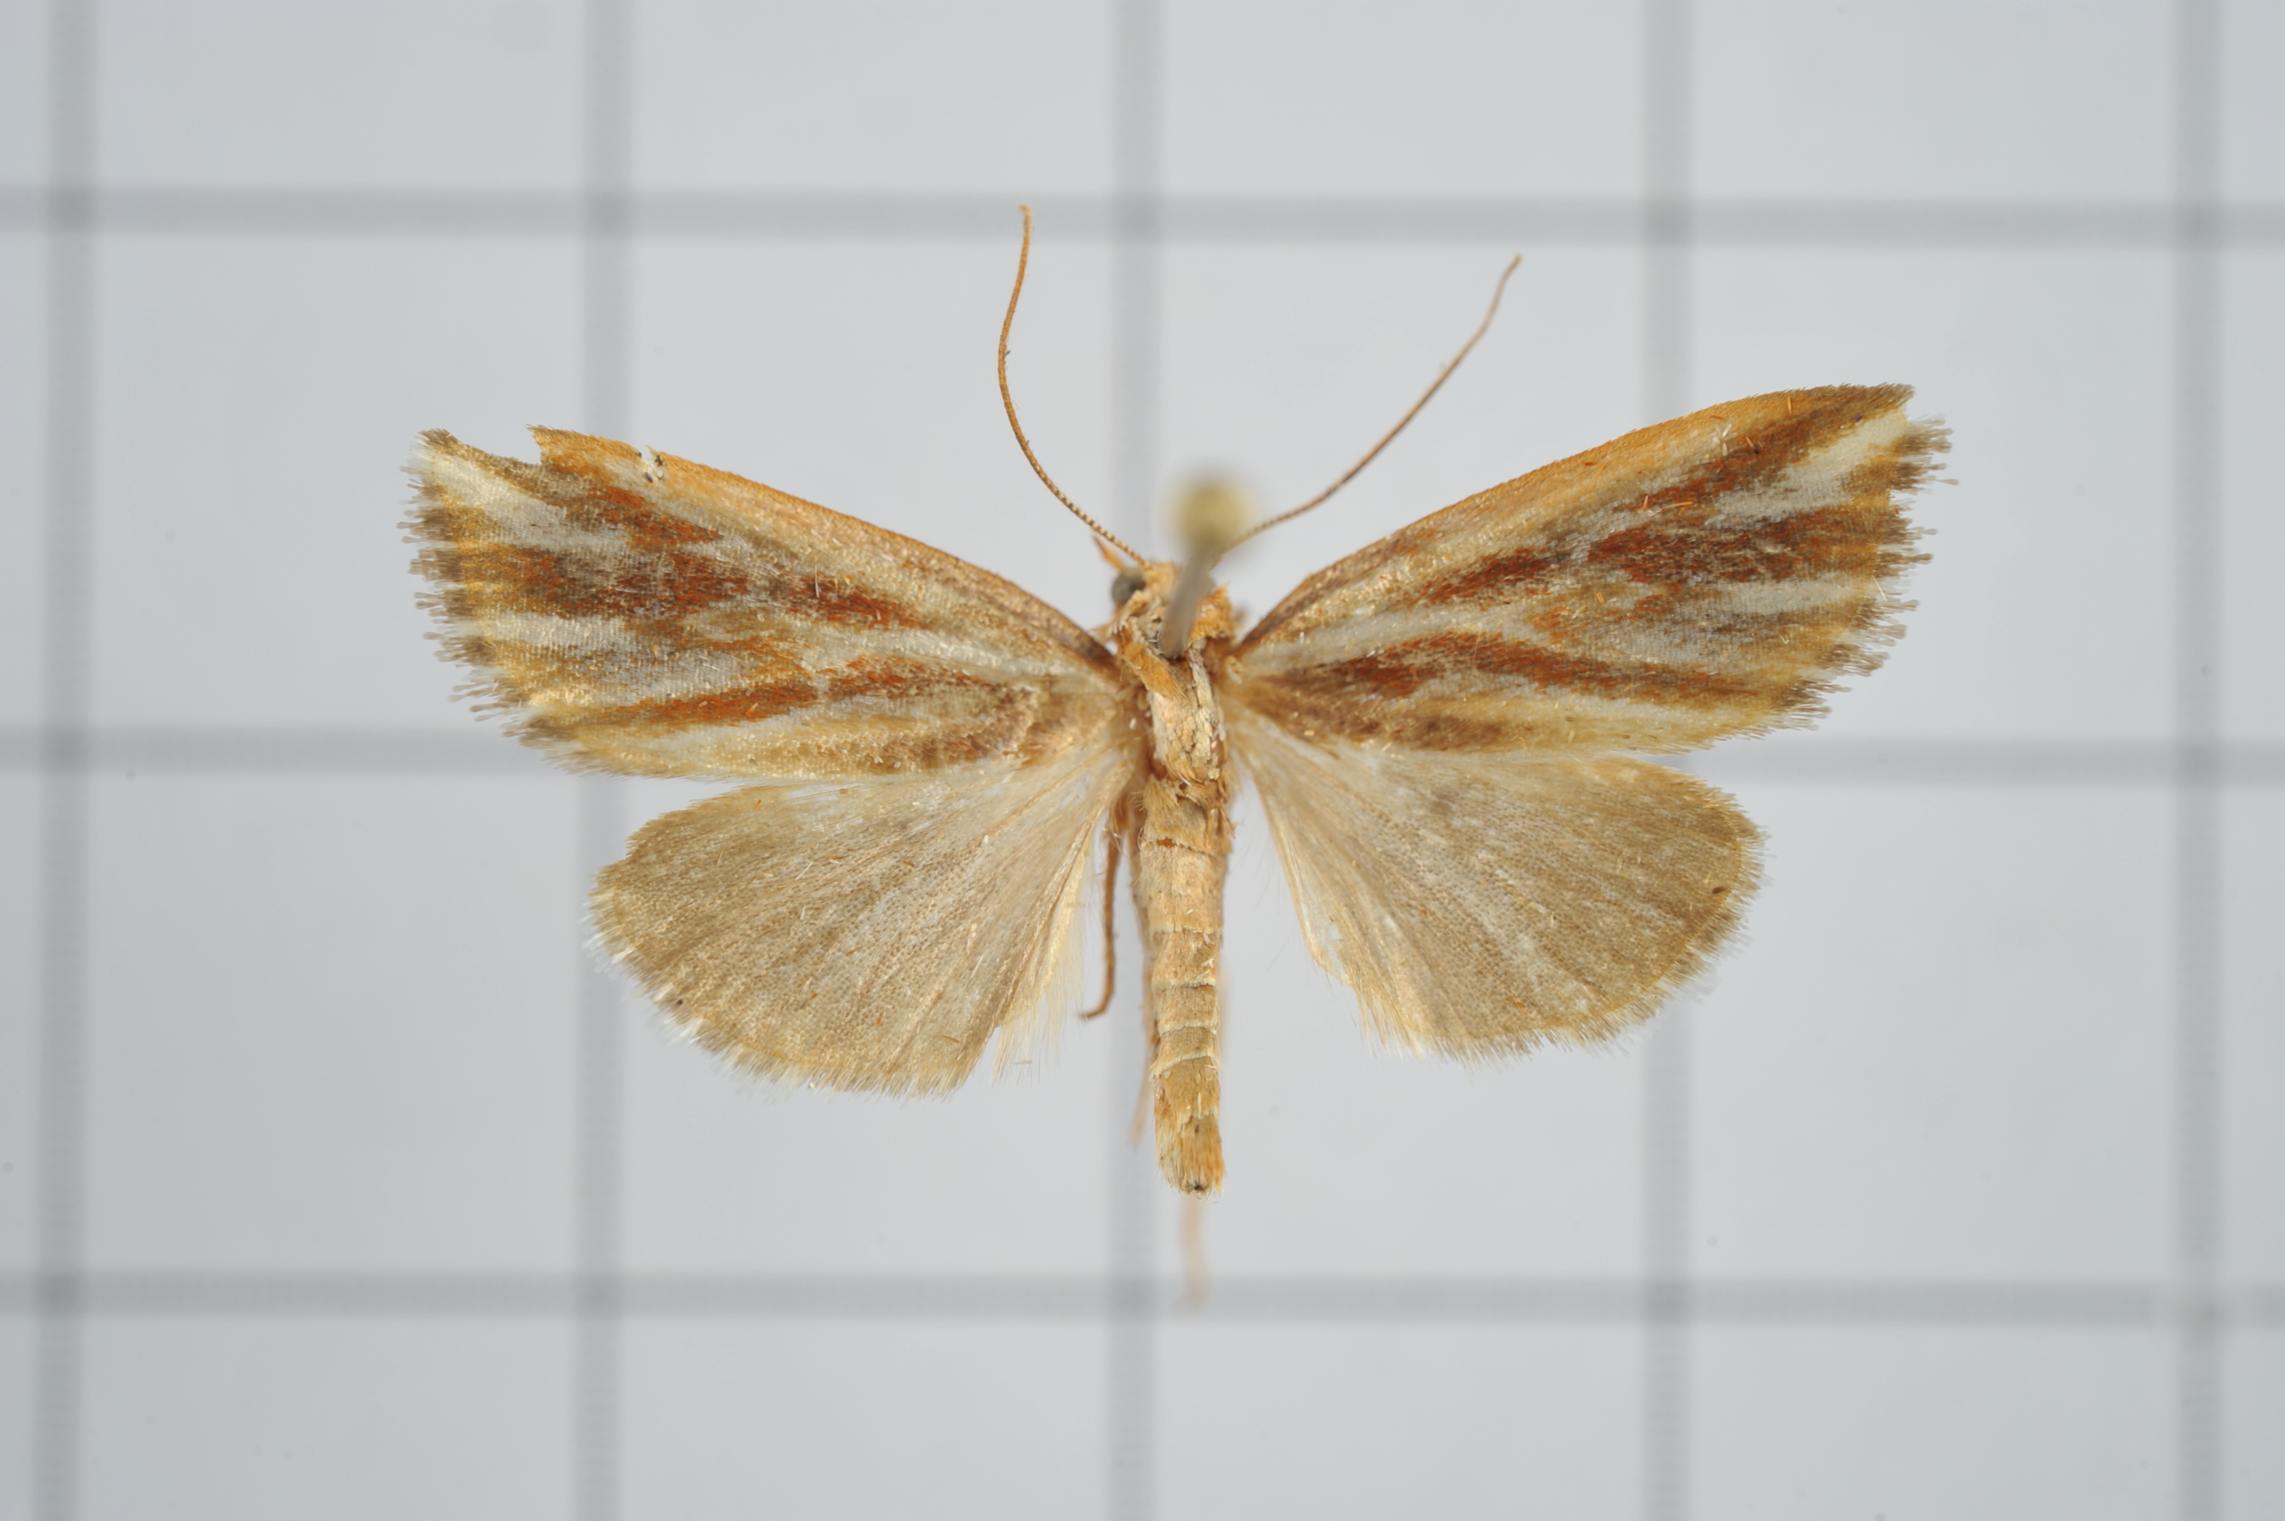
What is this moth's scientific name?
Narangodes confluens
